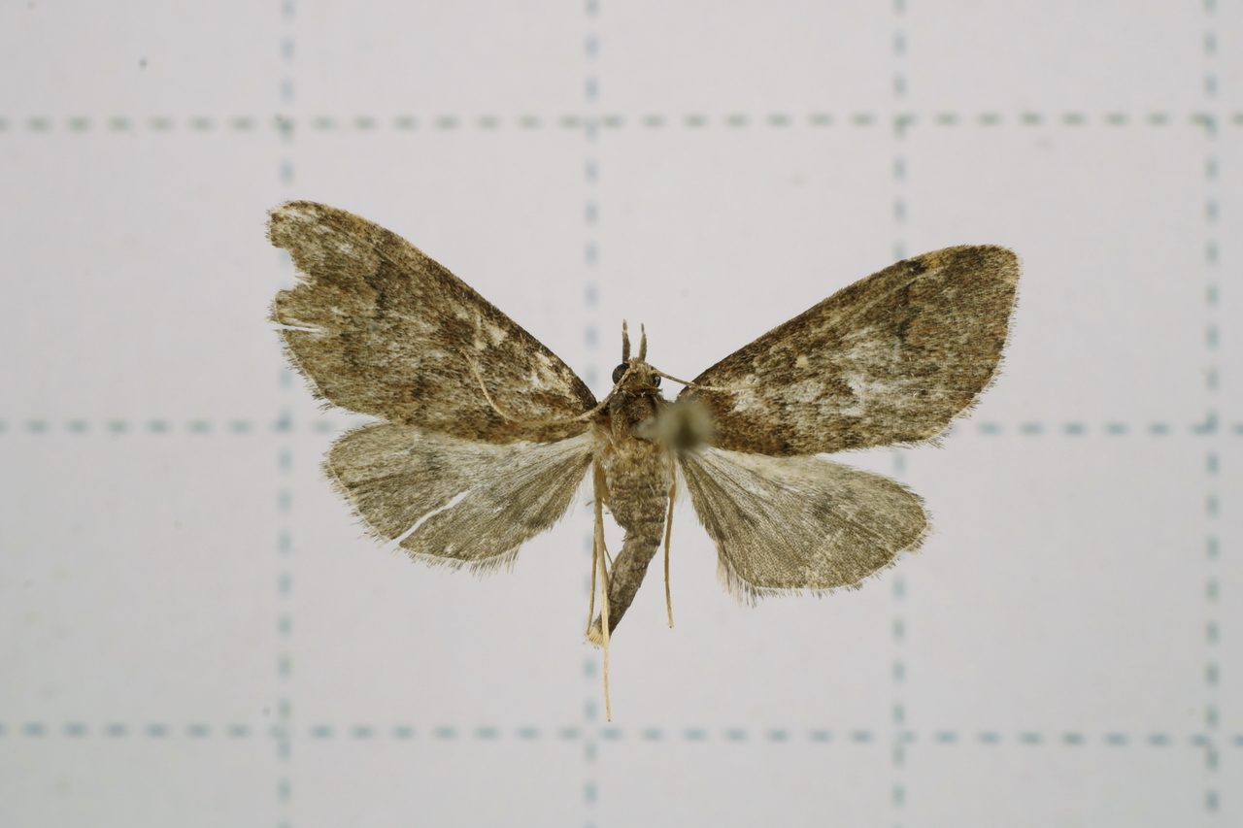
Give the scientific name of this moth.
Camptomastix hisbonalis
